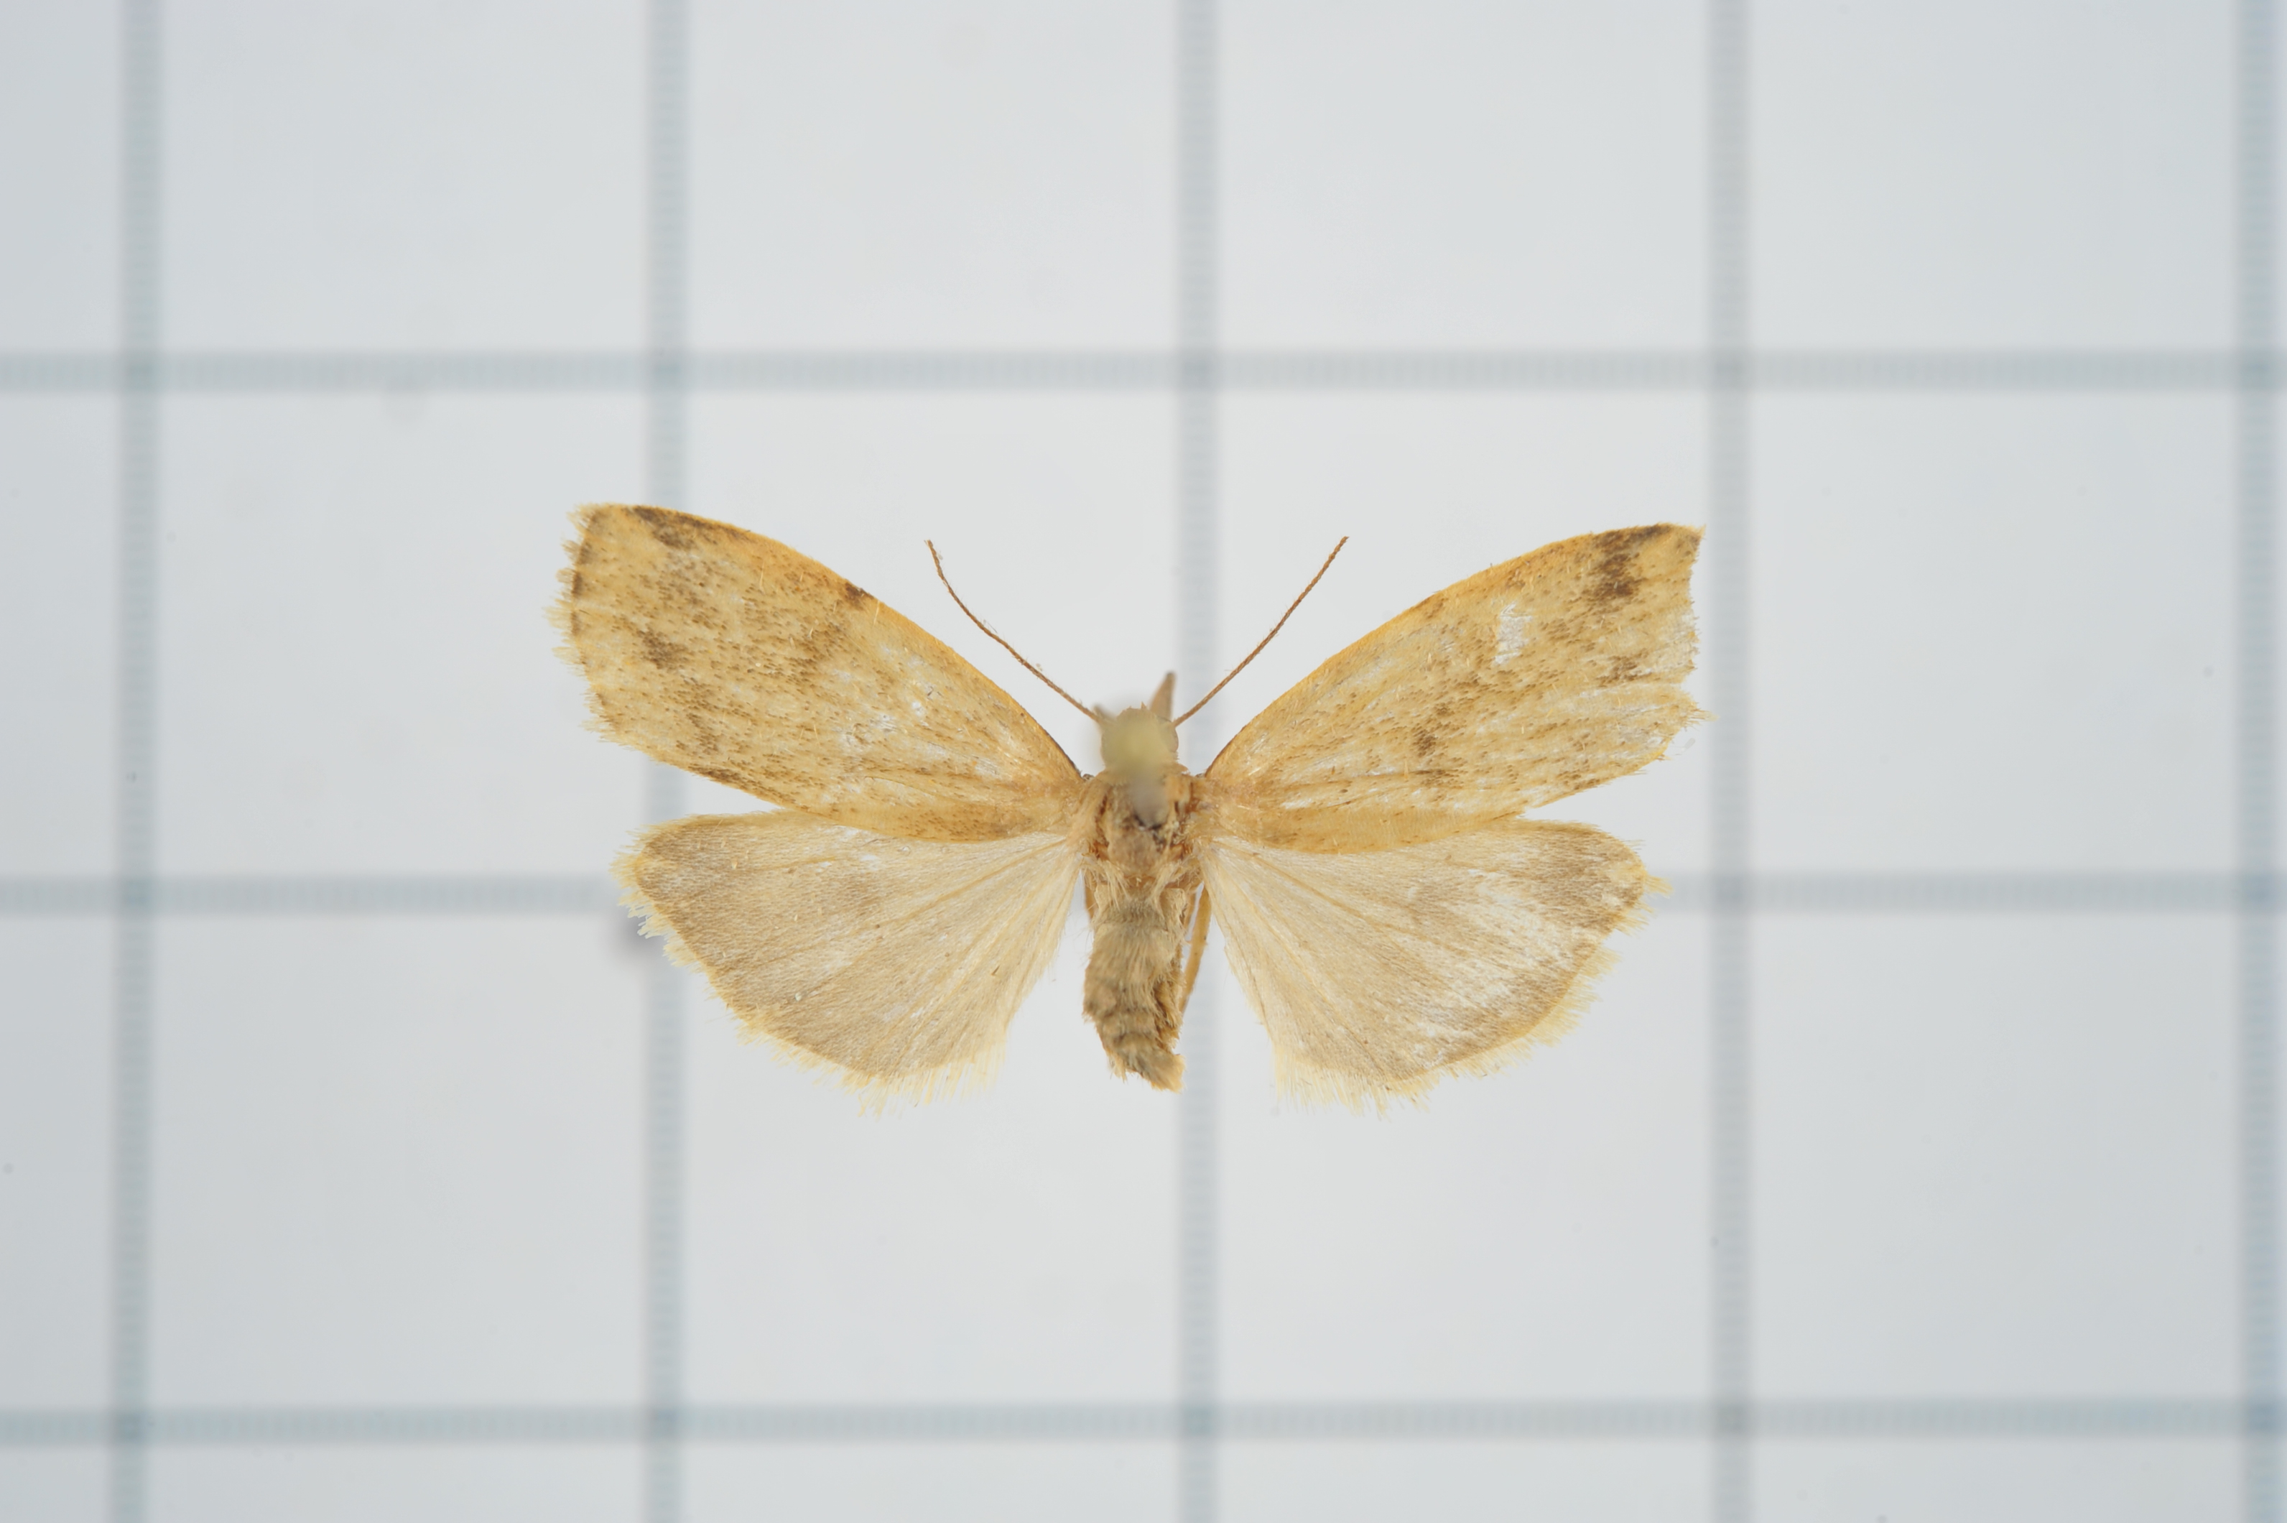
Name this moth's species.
Mithuna wilemani
